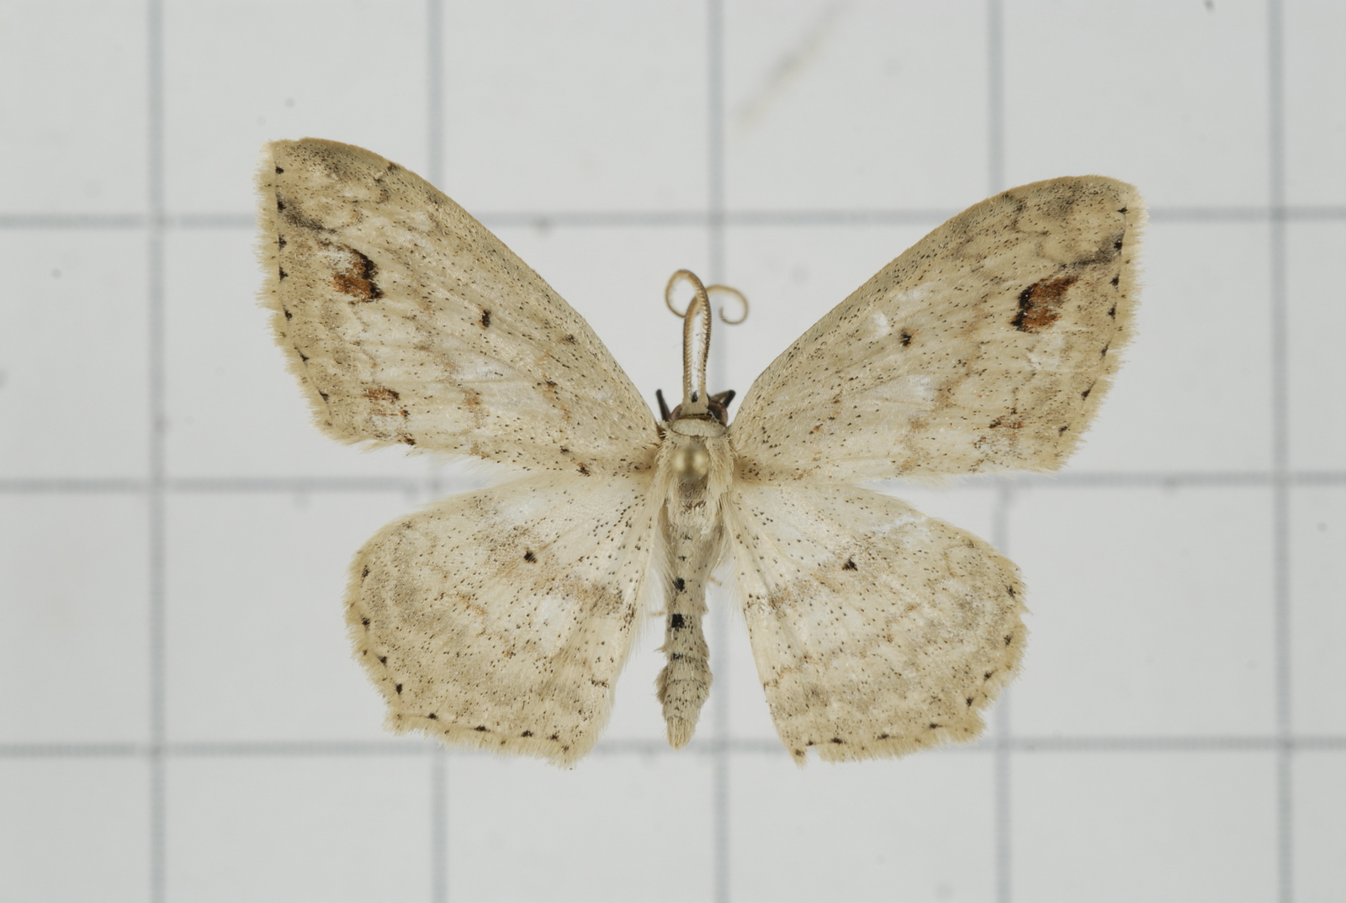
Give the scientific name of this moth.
Scopula anatreces
